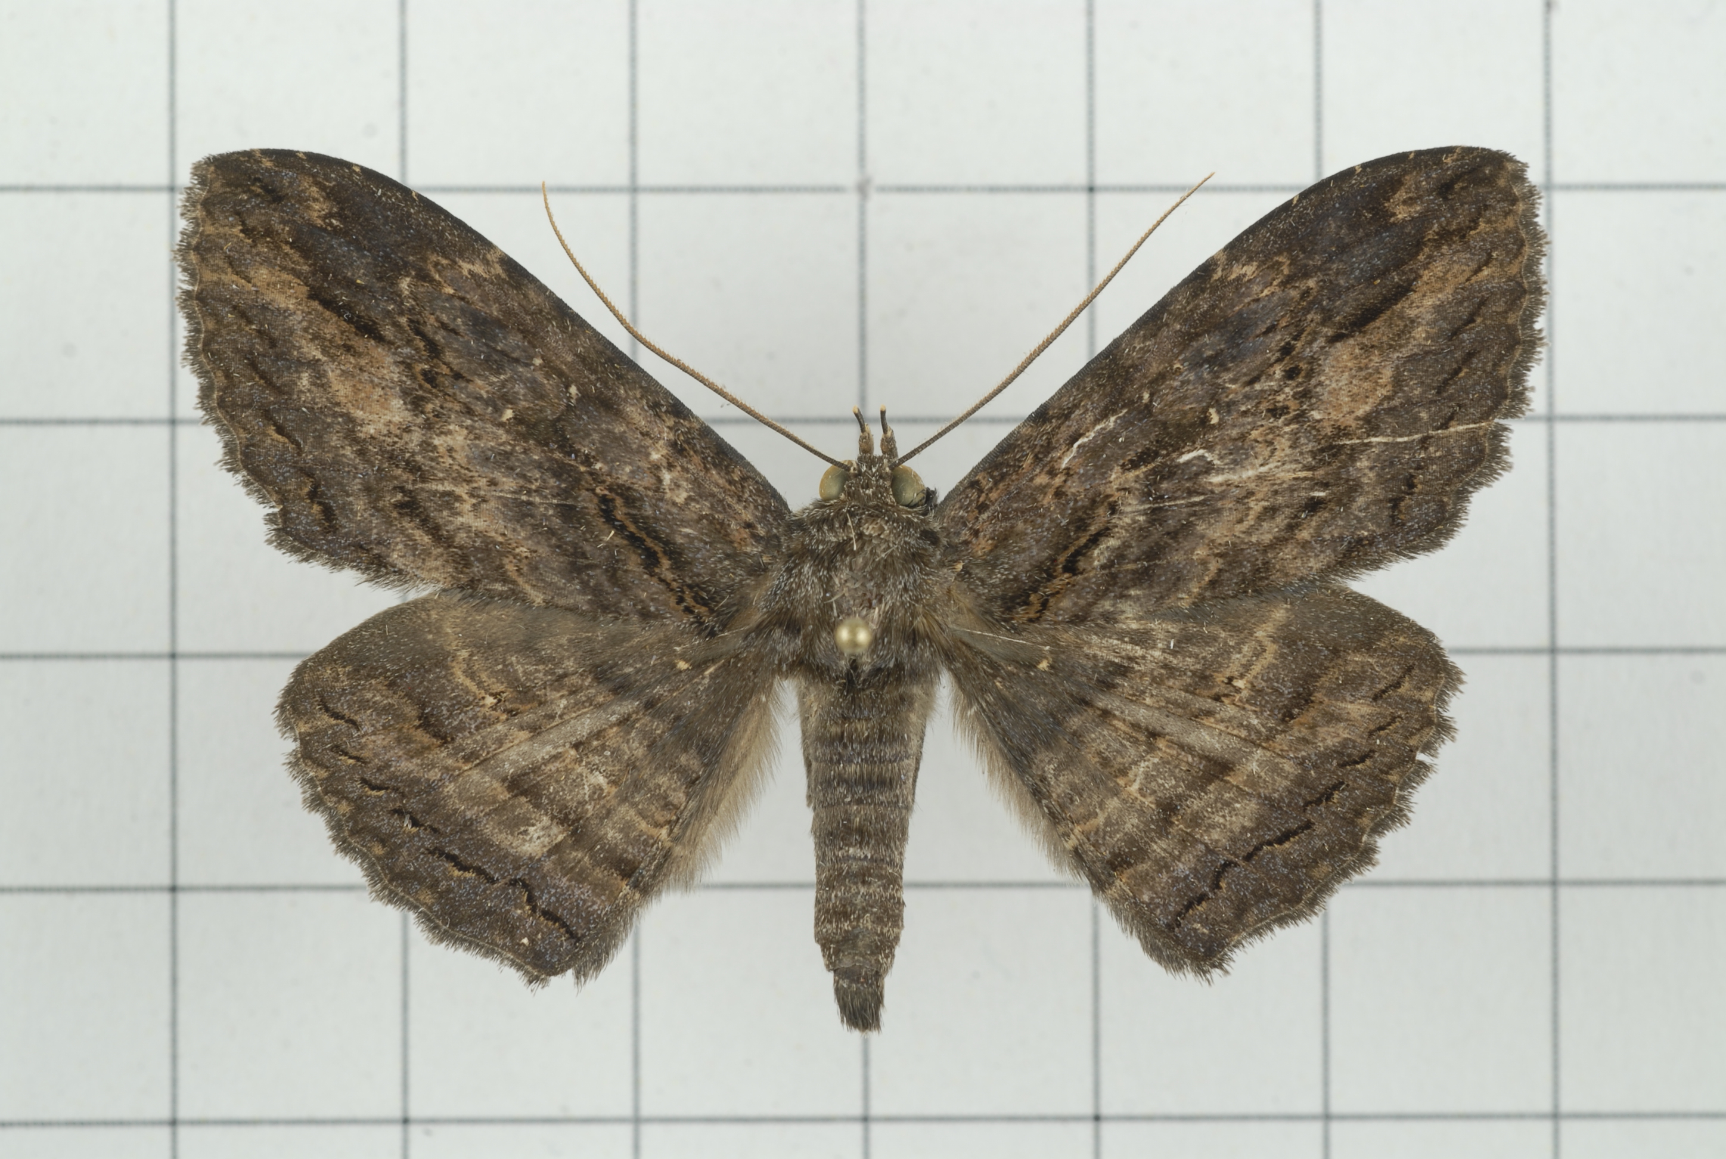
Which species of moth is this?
Anisoneura salebrosa
